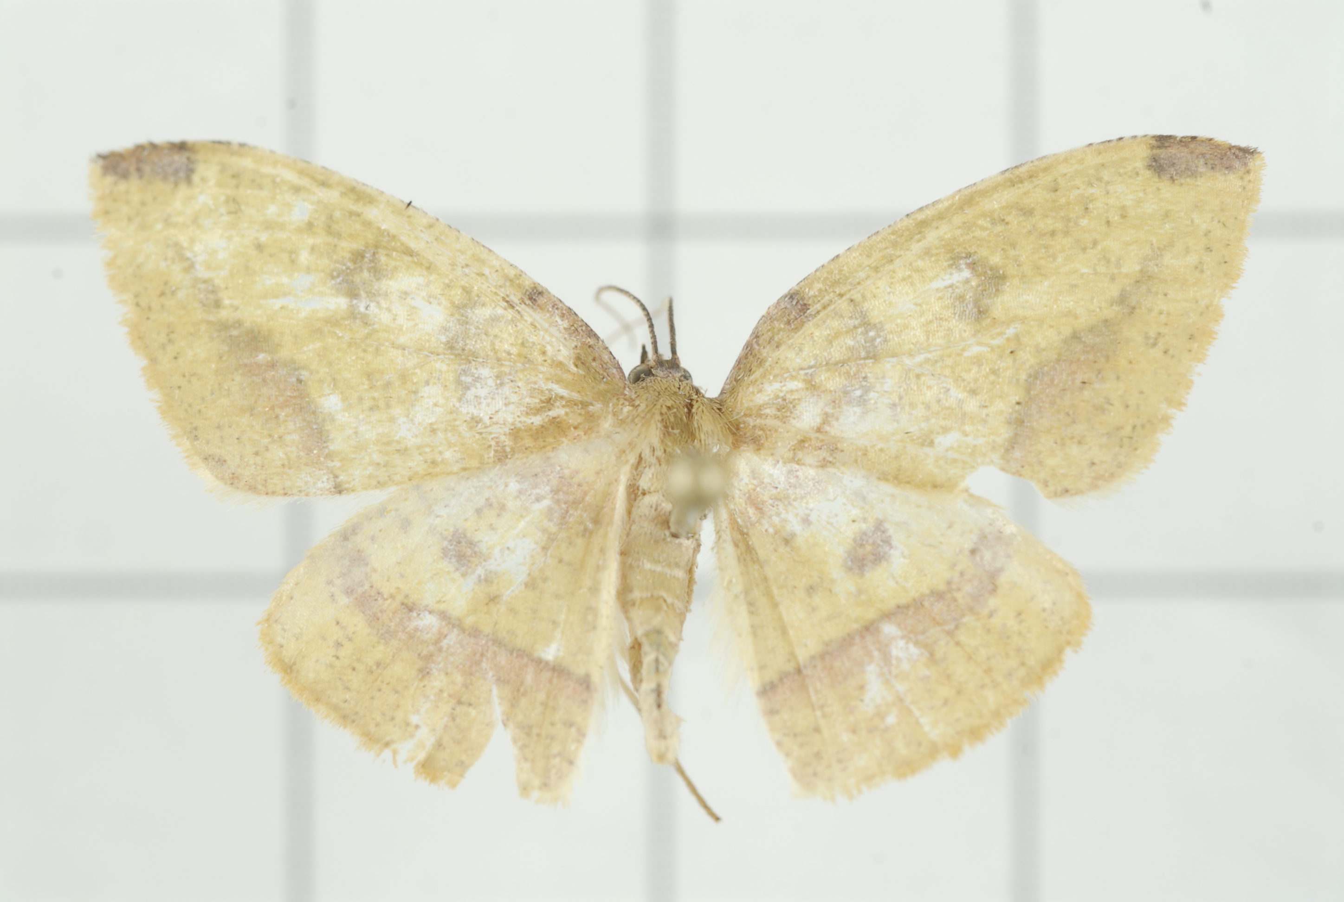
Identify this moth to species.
Heterolocha coccinea
